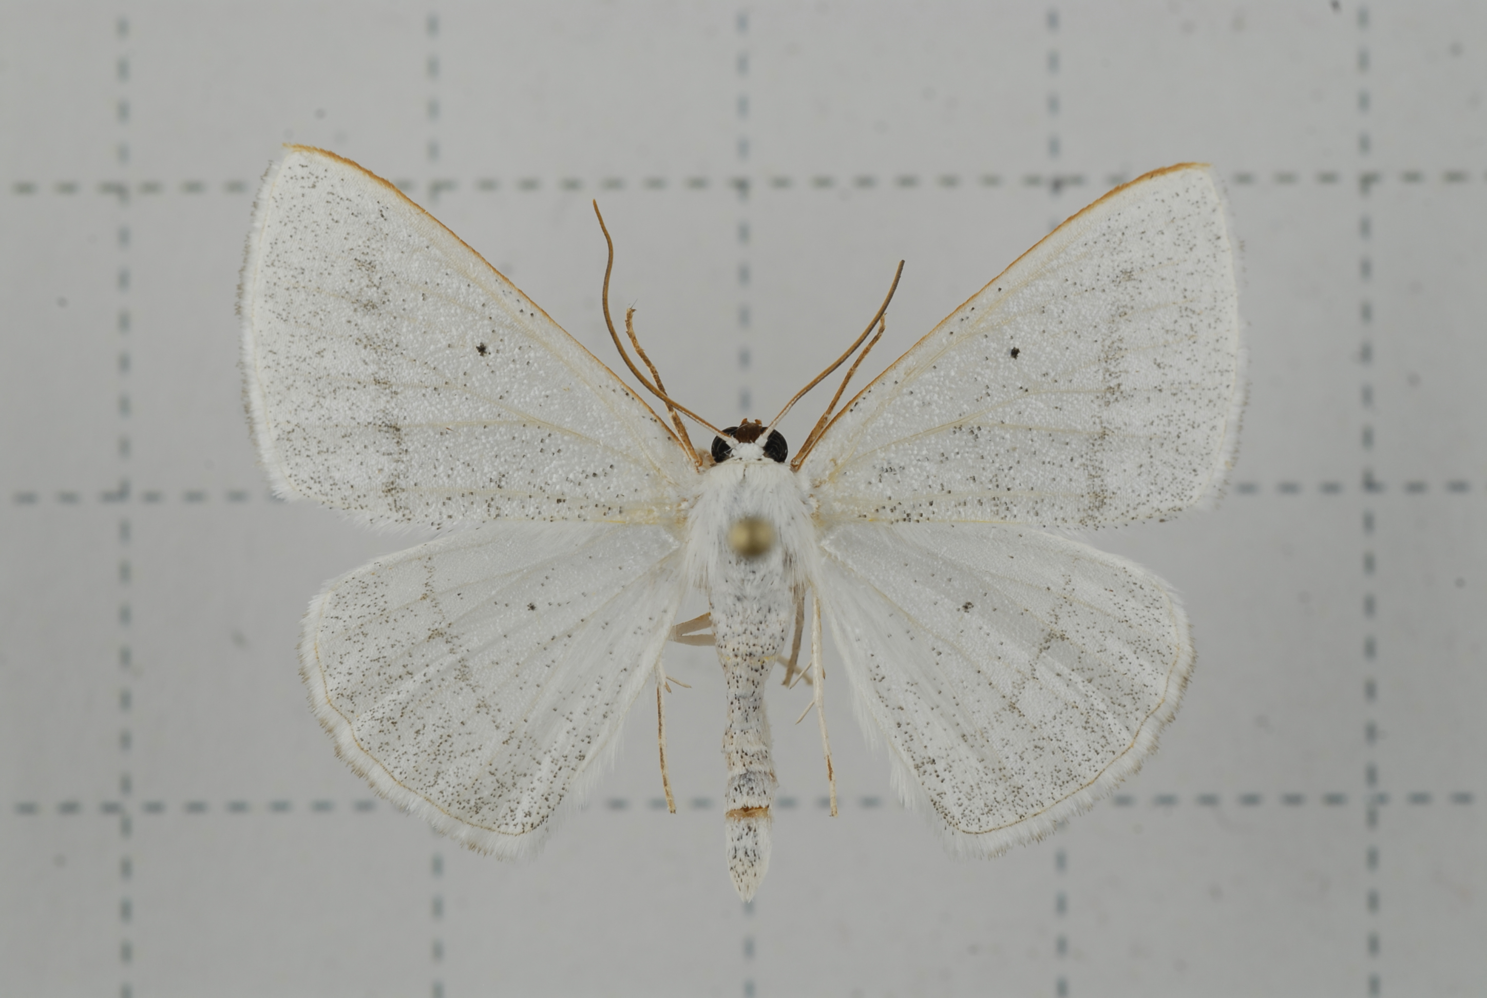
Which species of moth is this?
Lomographa claripennis
